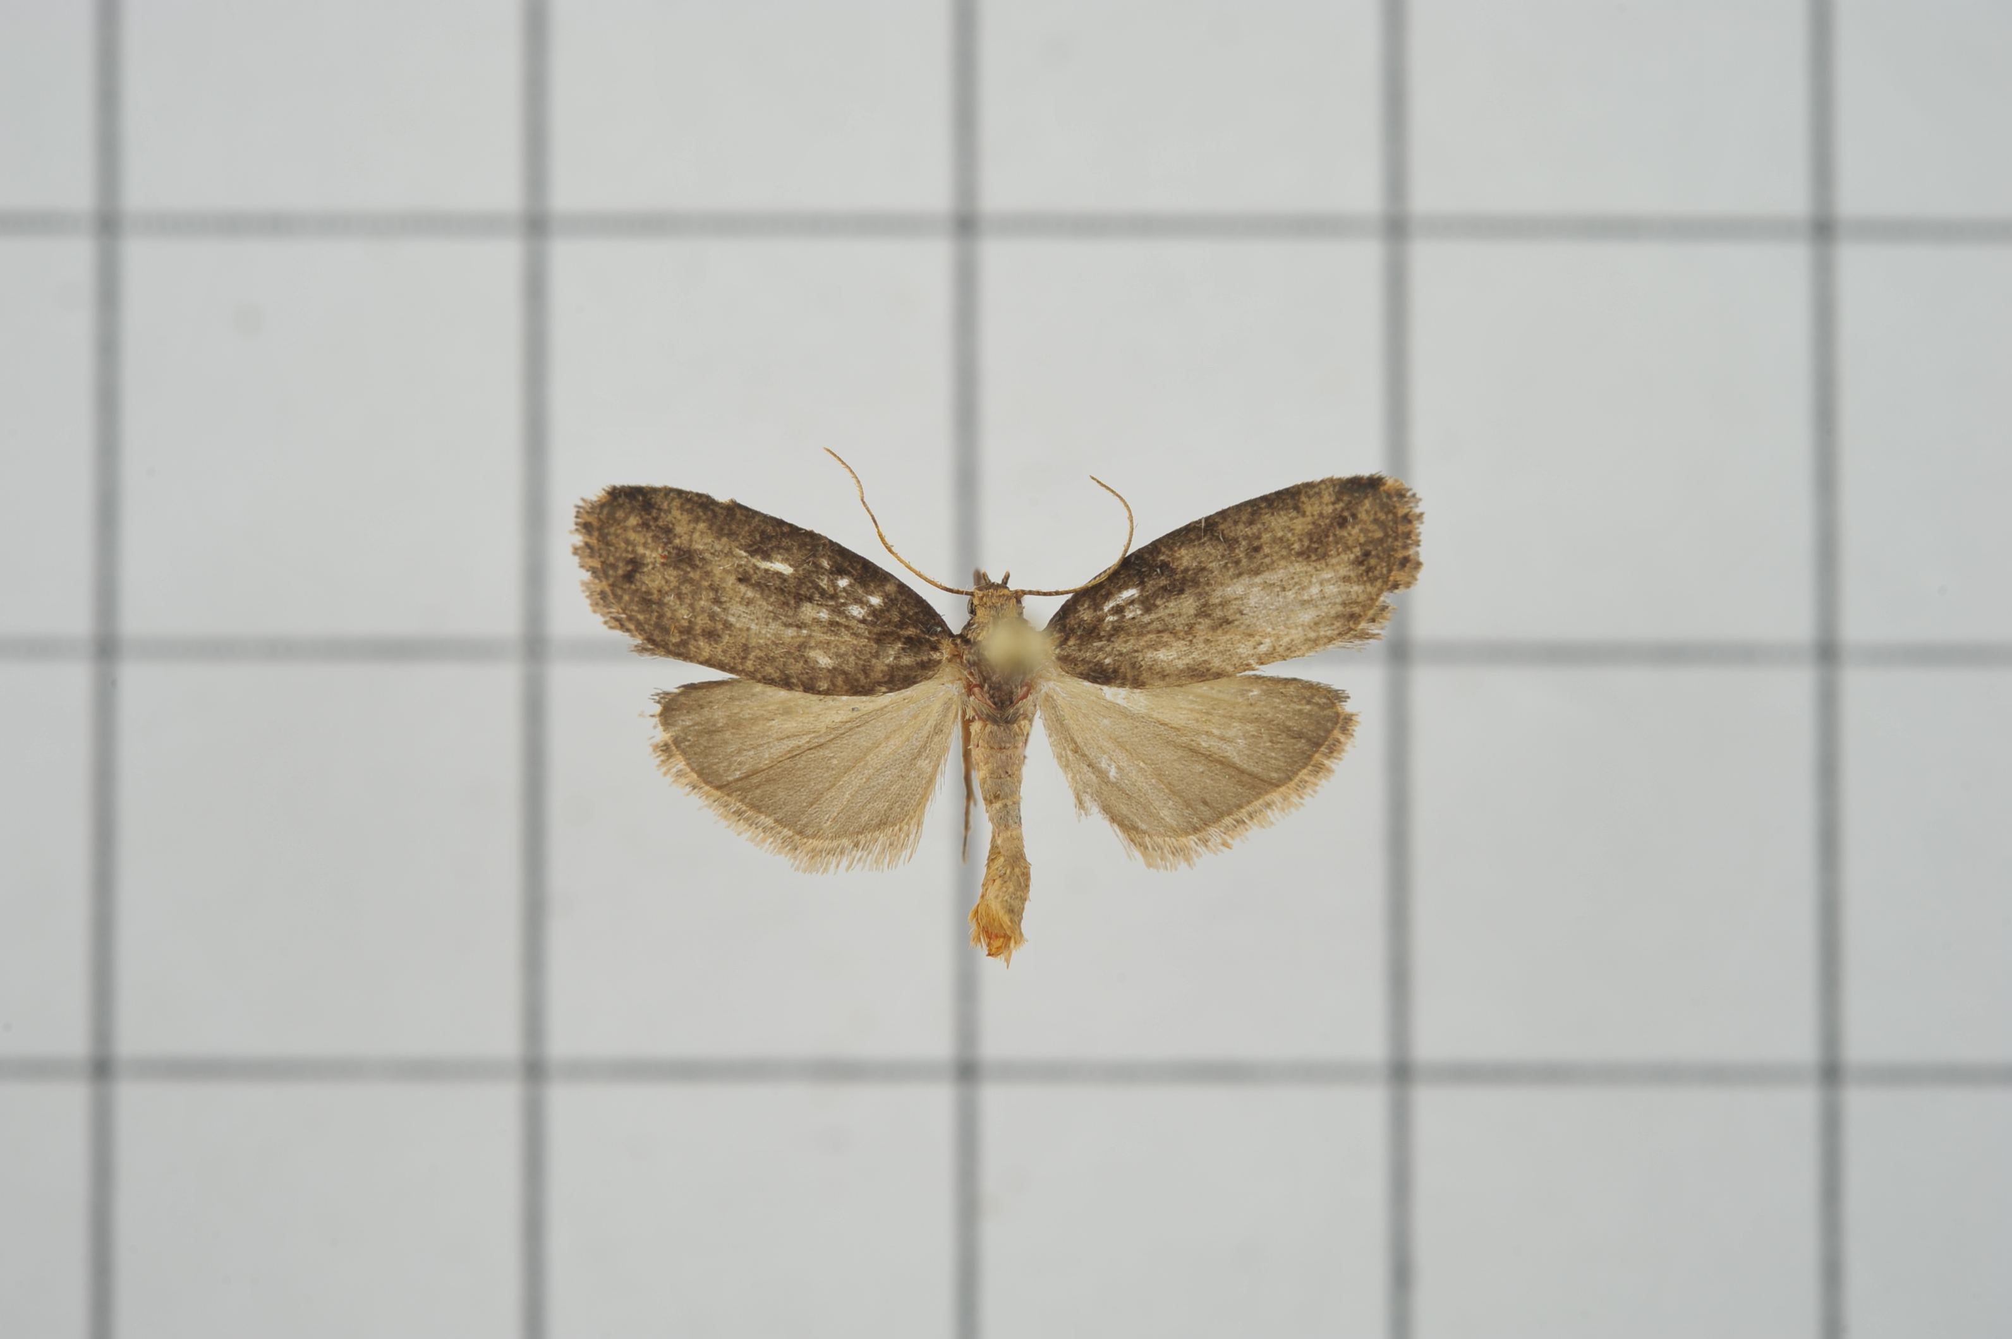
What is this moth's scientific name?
Eugoa brunnea
